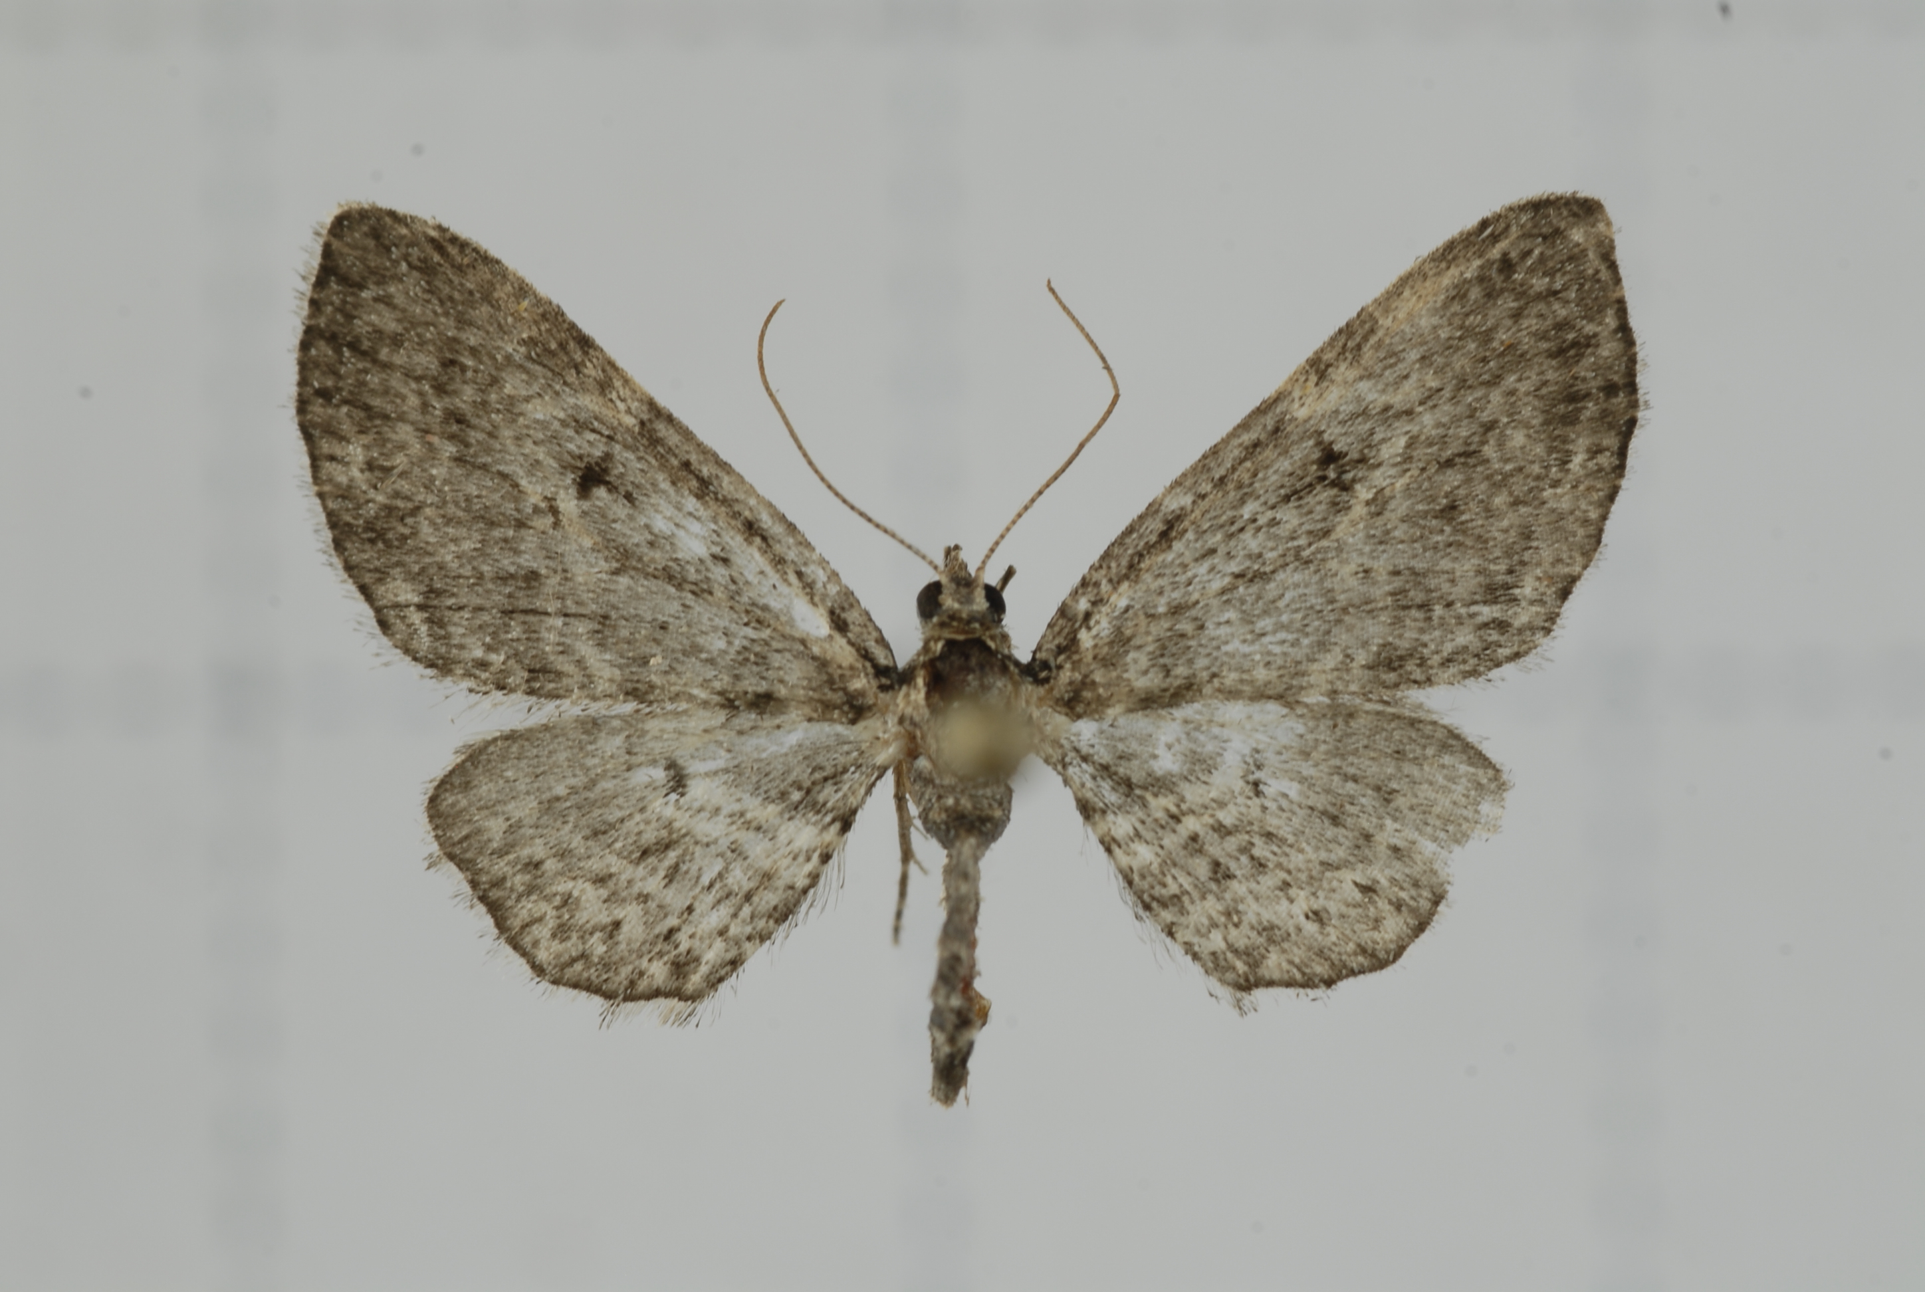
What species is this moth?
Eupithecia karapinensis
